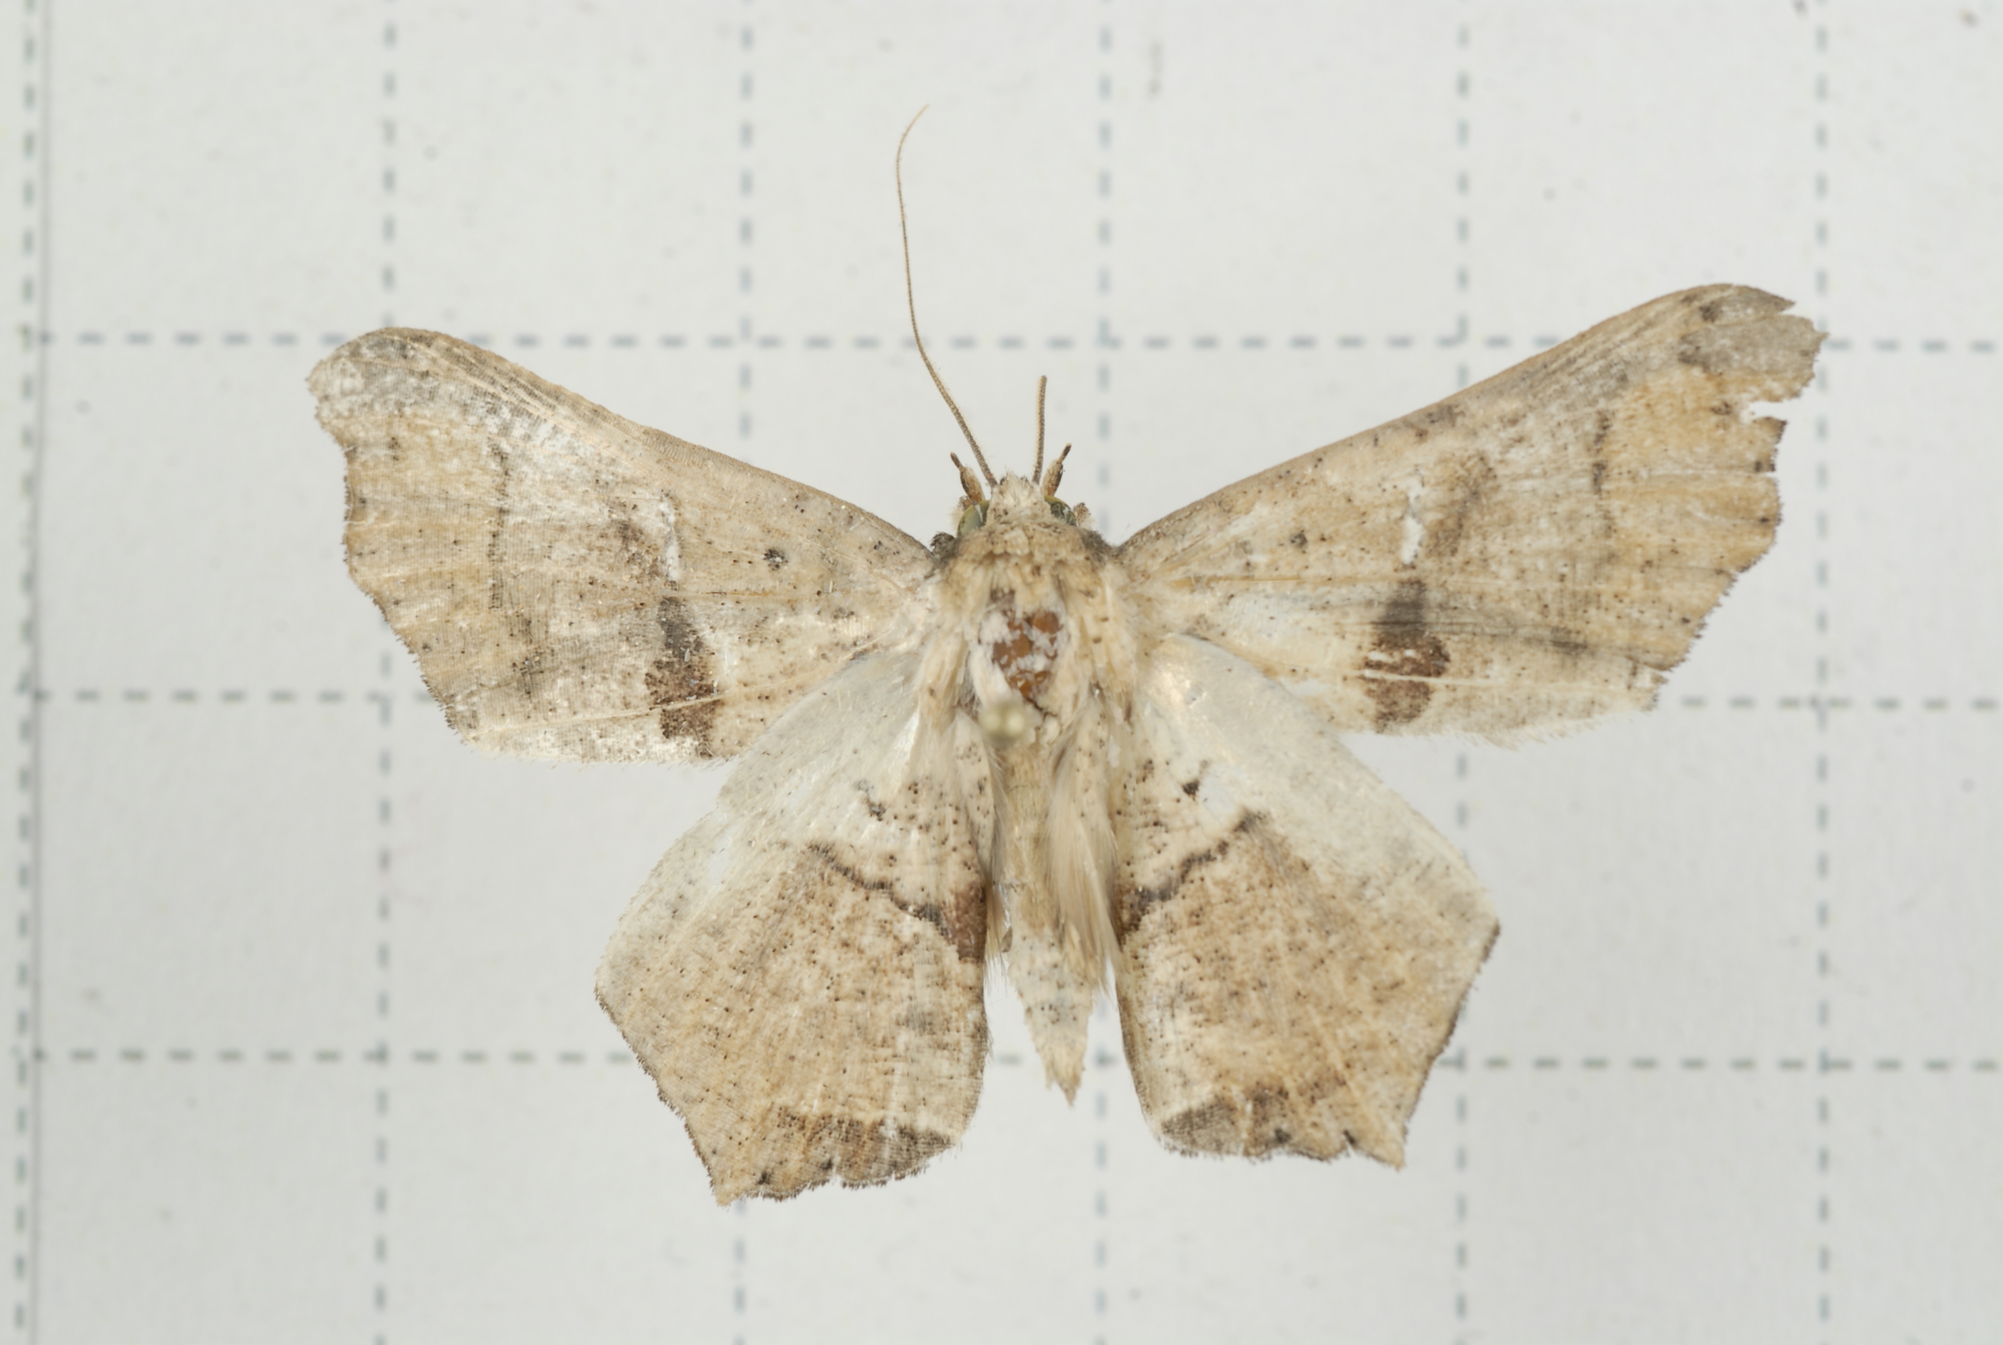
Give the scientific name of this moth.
Semiothisops macariata
